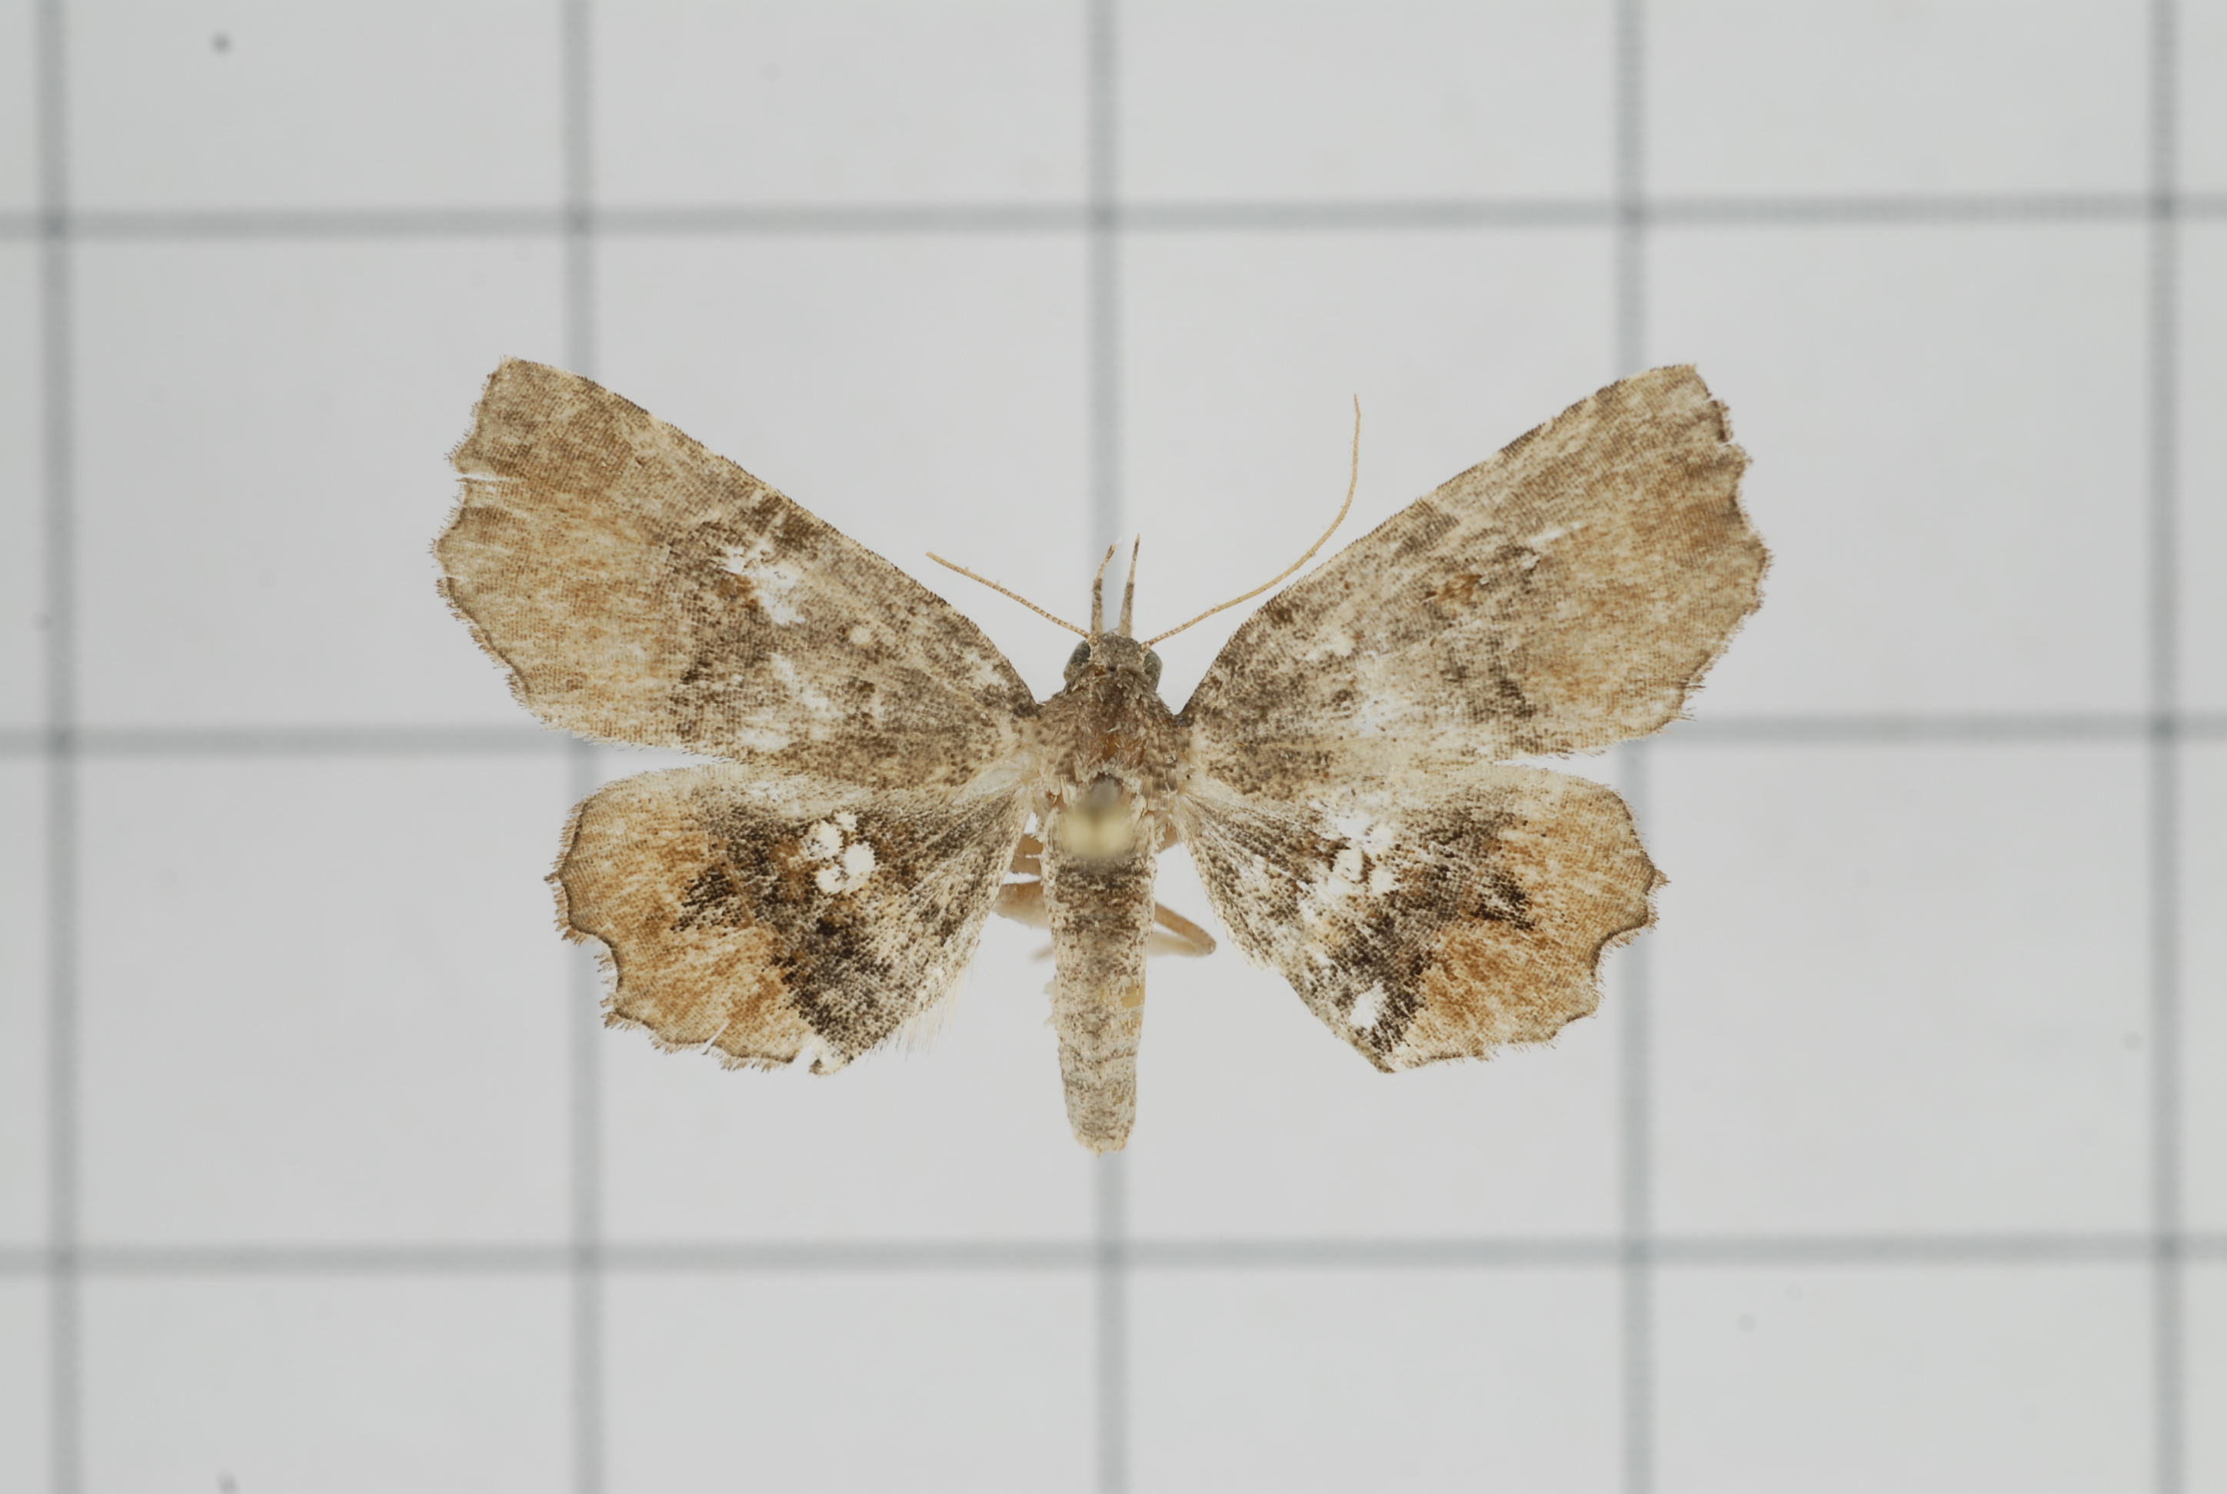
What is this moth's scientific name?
Pangrapta vasava
